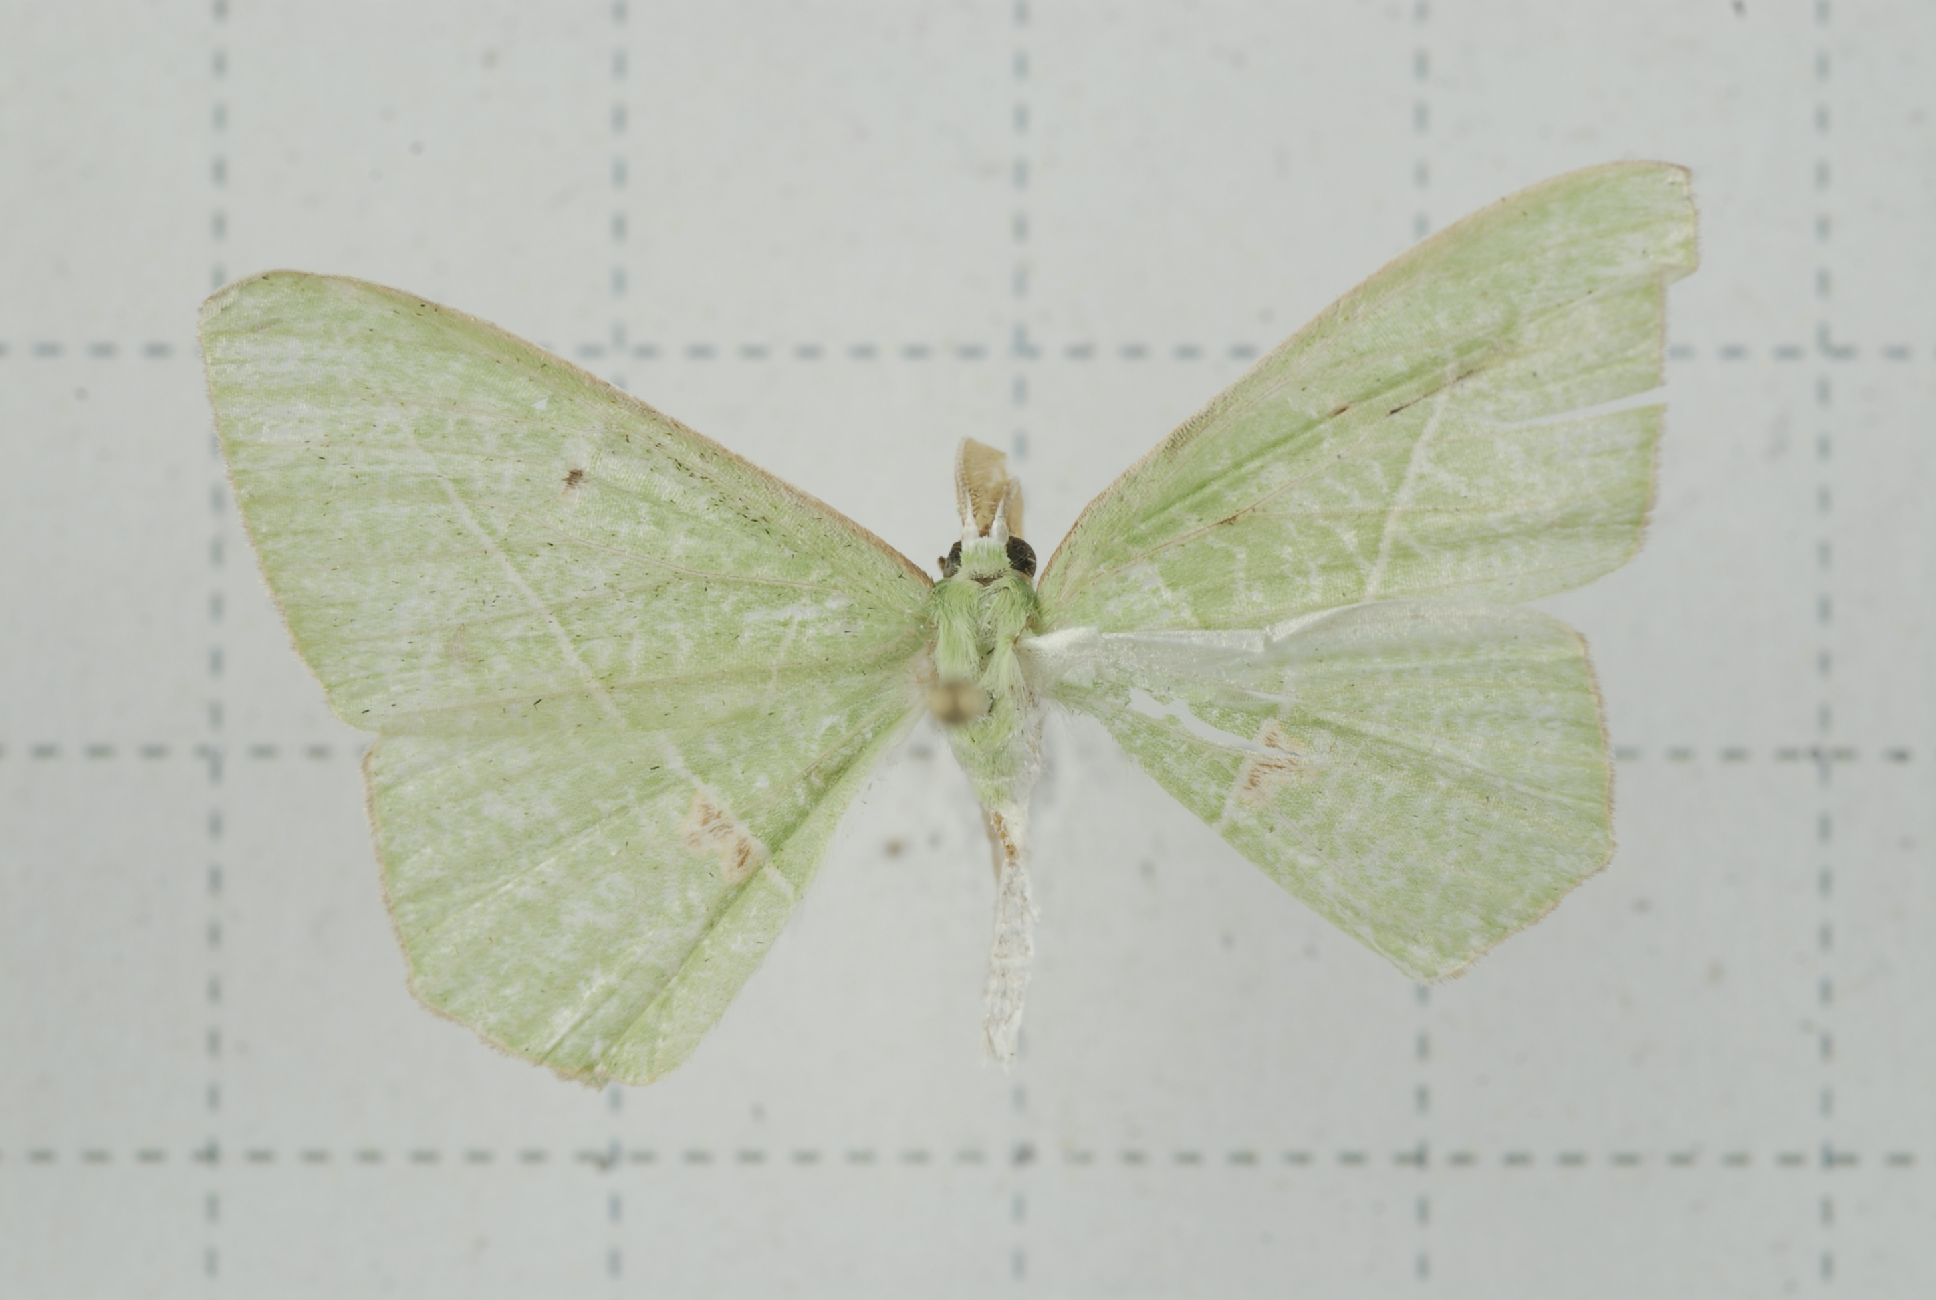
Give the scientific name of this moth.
Tanaoctenia haliaria
